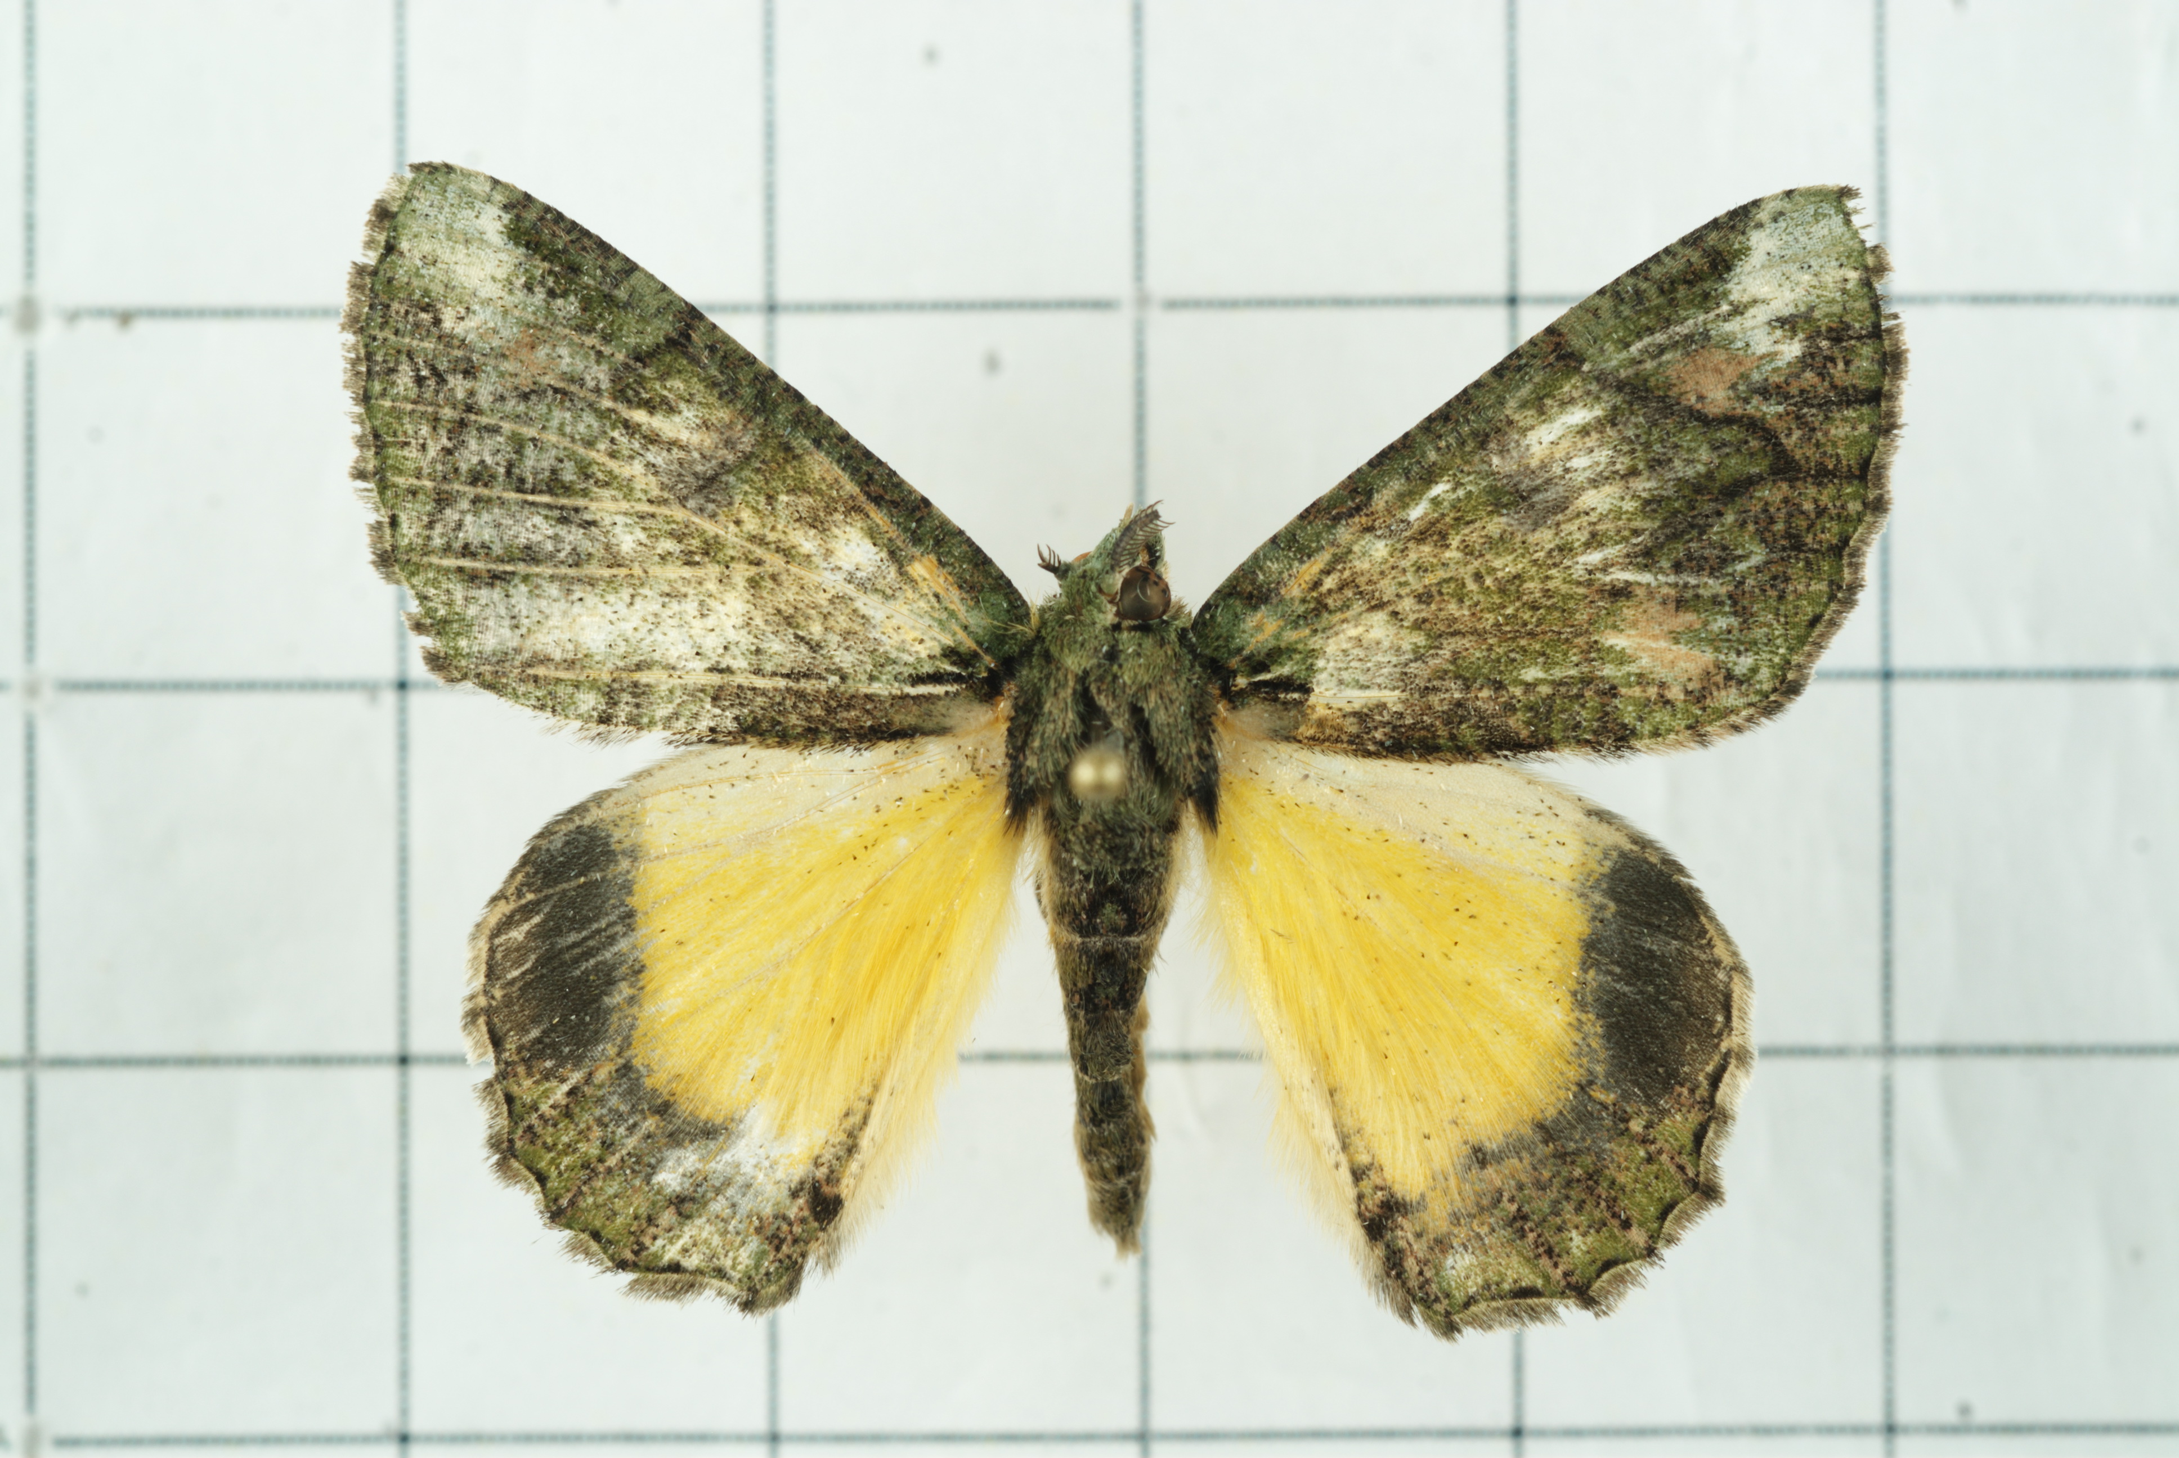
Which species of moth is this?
Dindica wilemani
